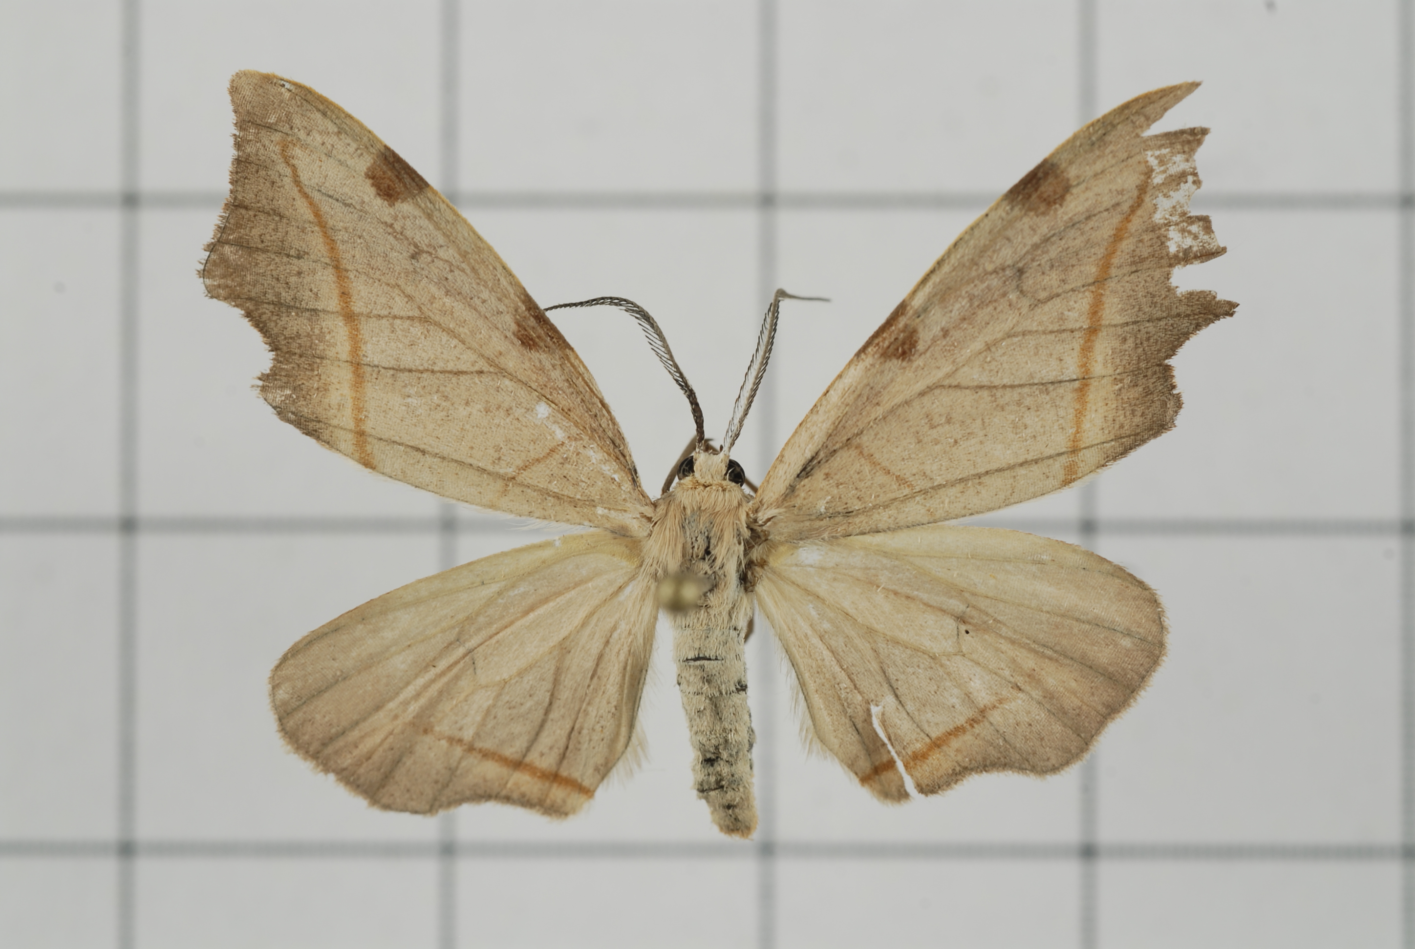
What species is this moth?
Achrosis rufescens
